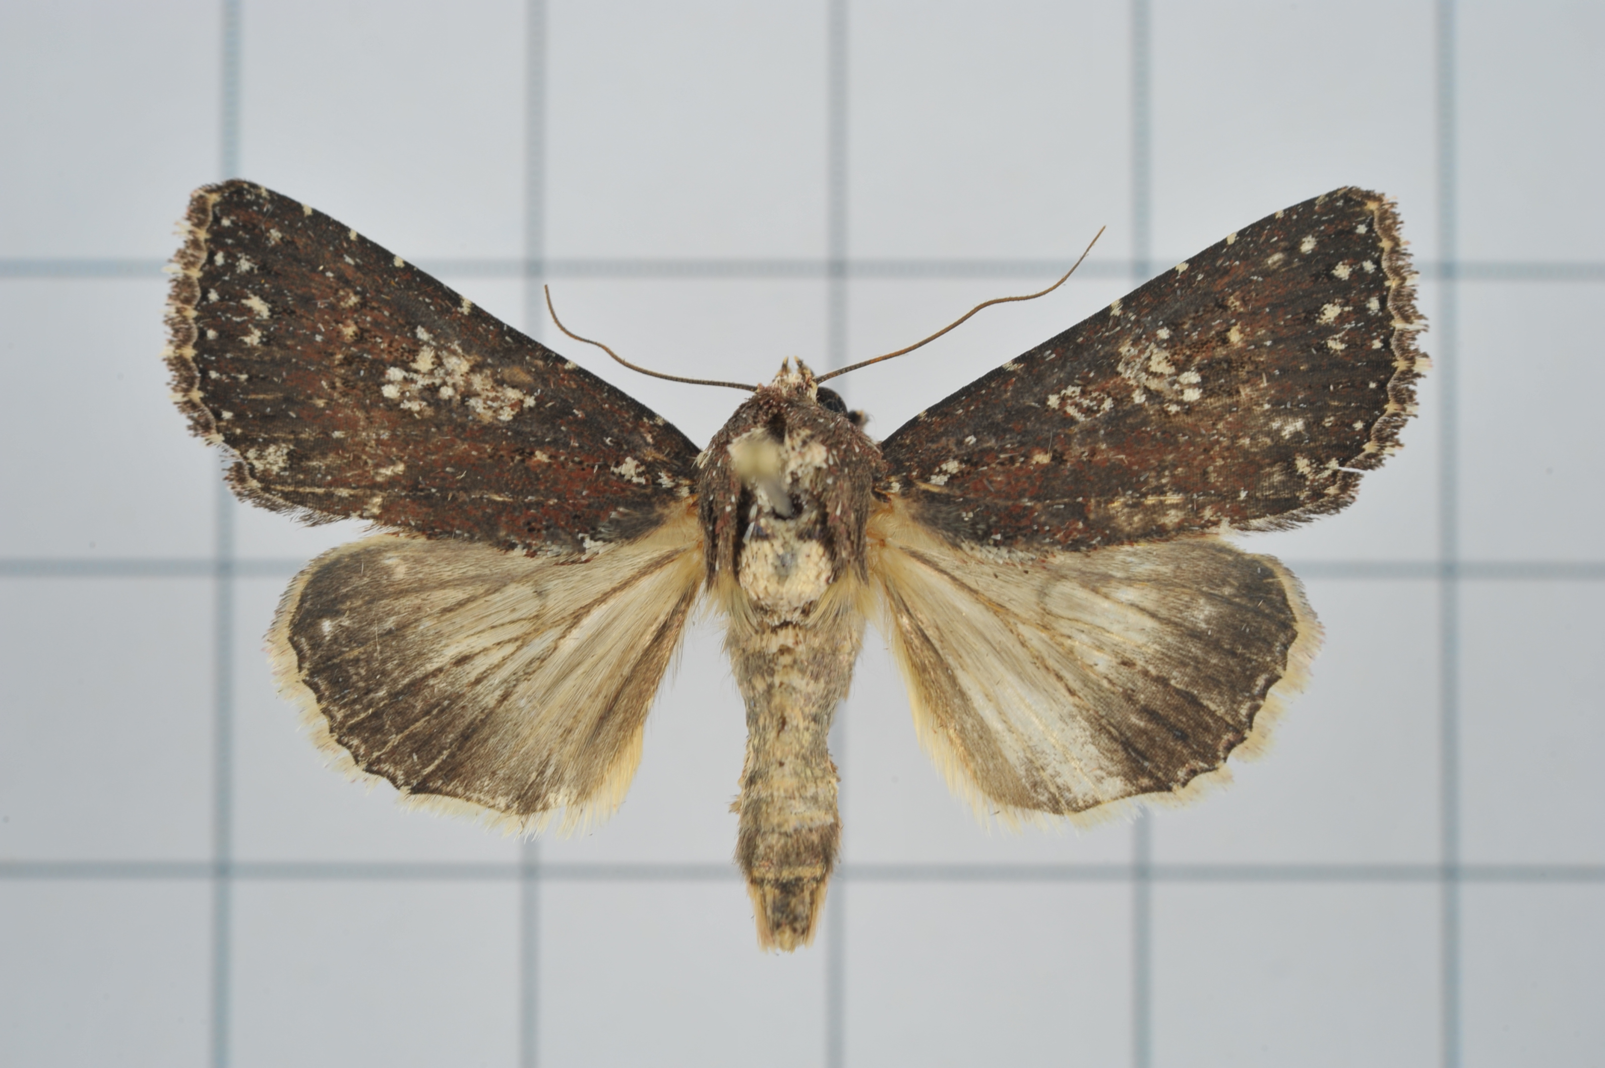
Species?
Condica albigutta
